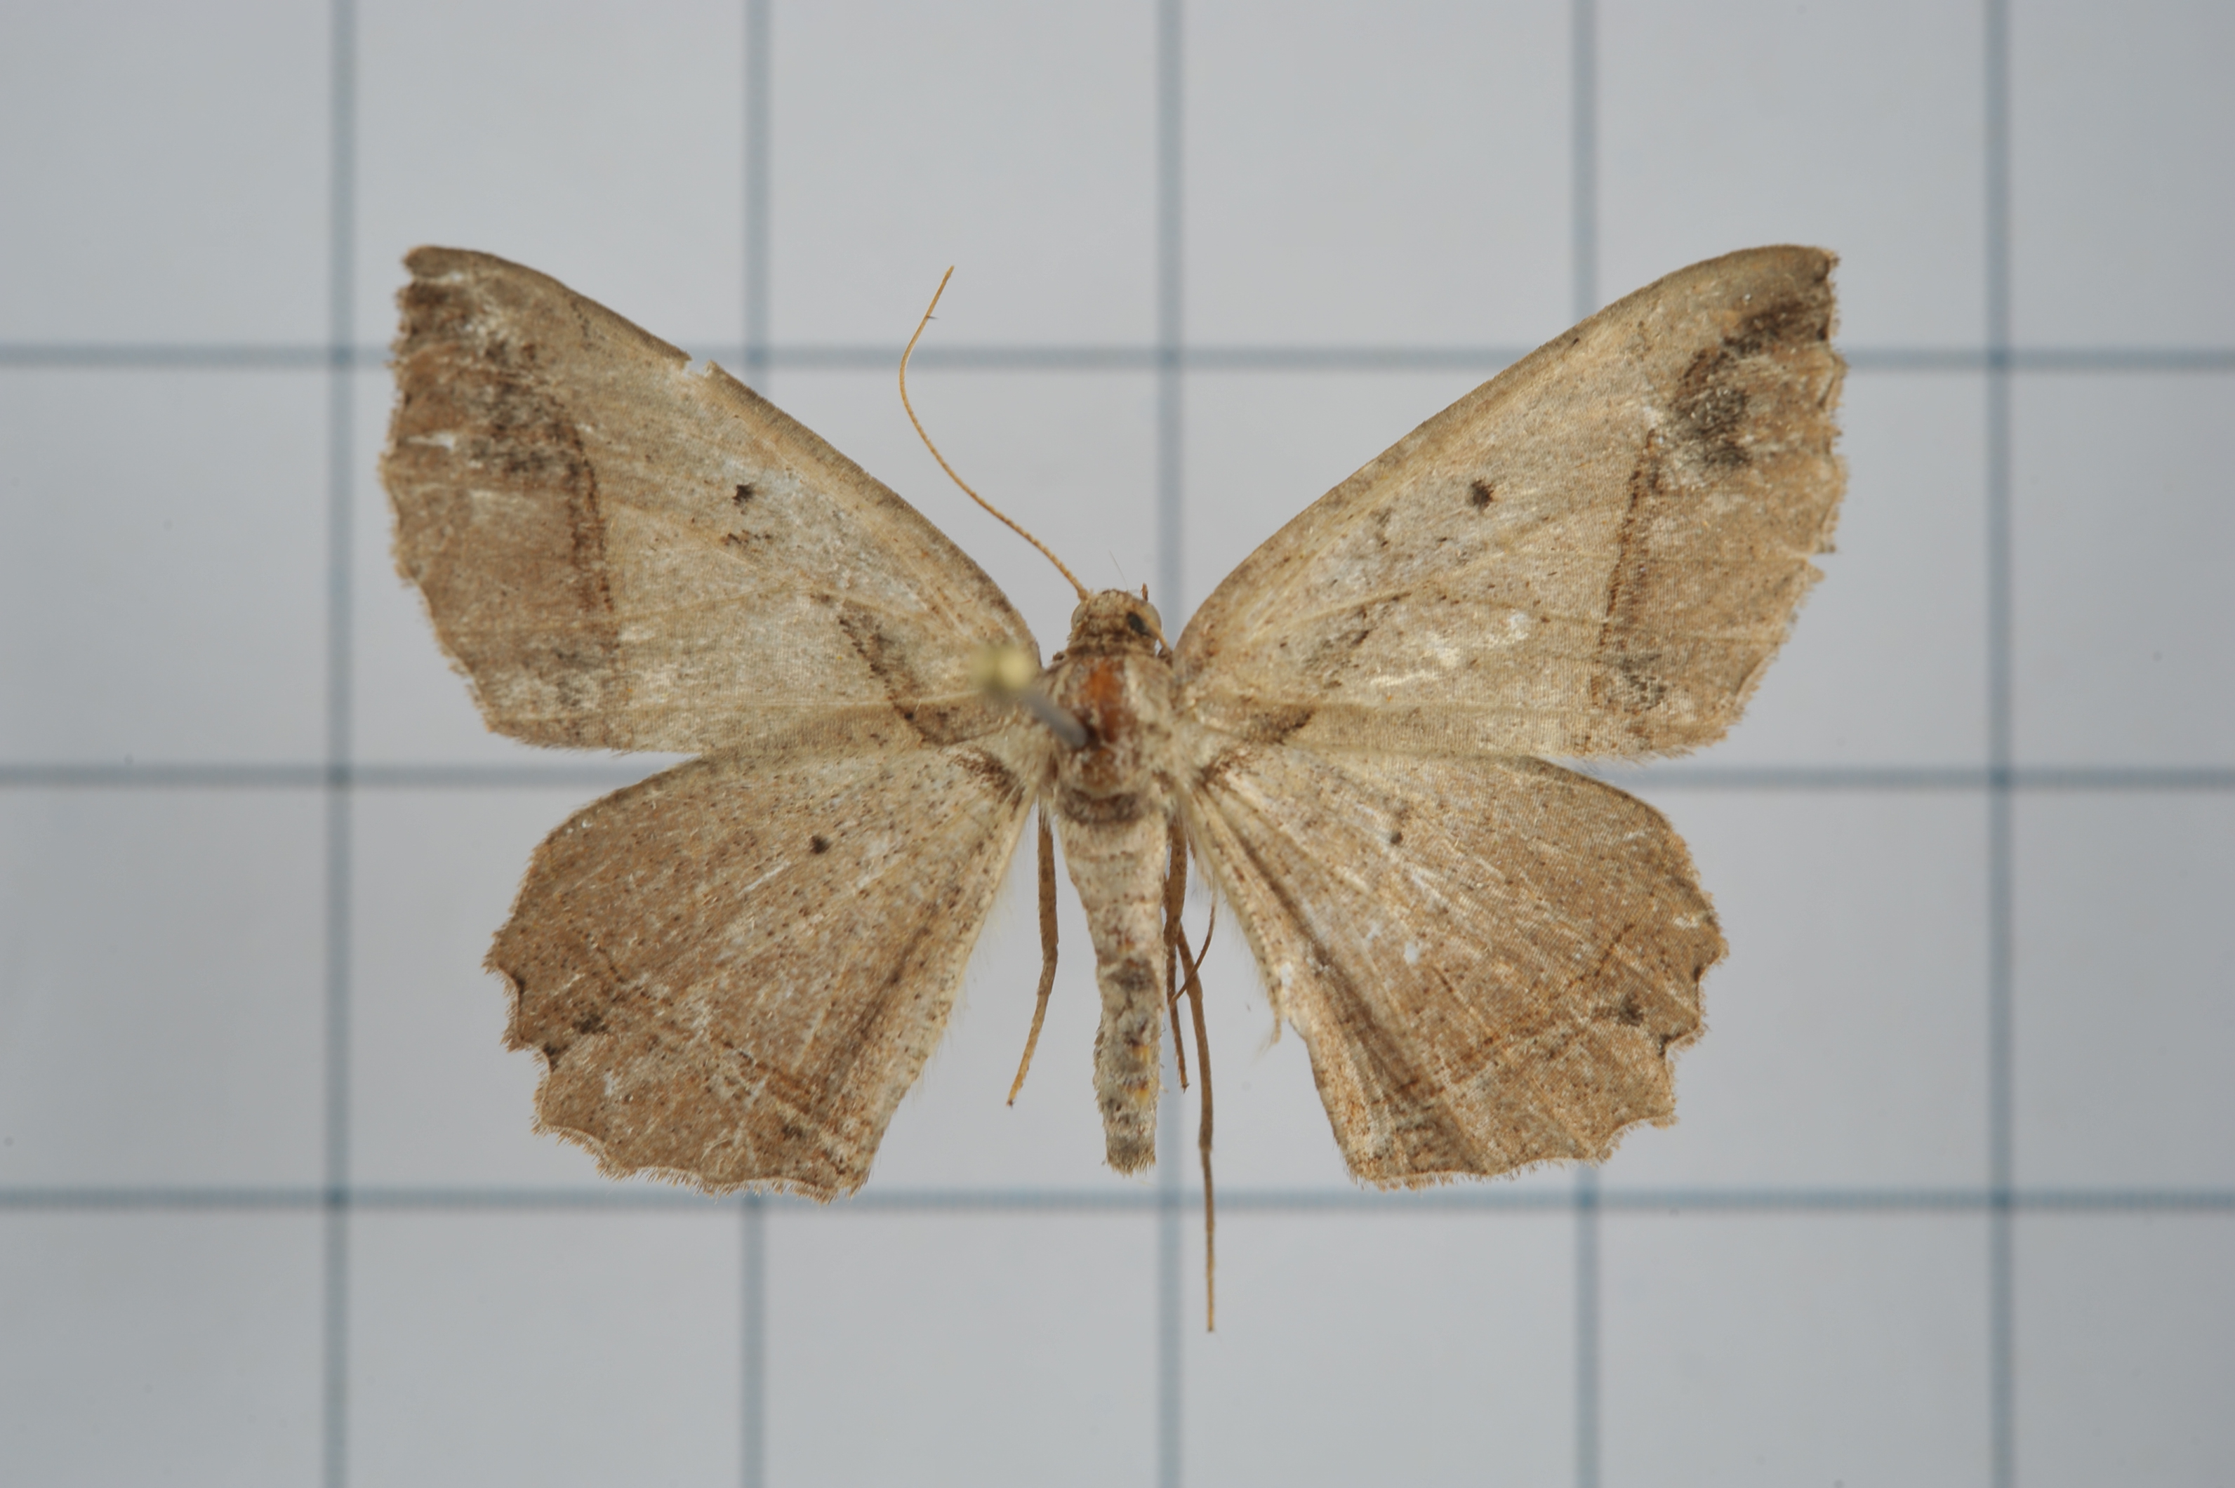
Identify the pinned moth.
Menophra taiwana
